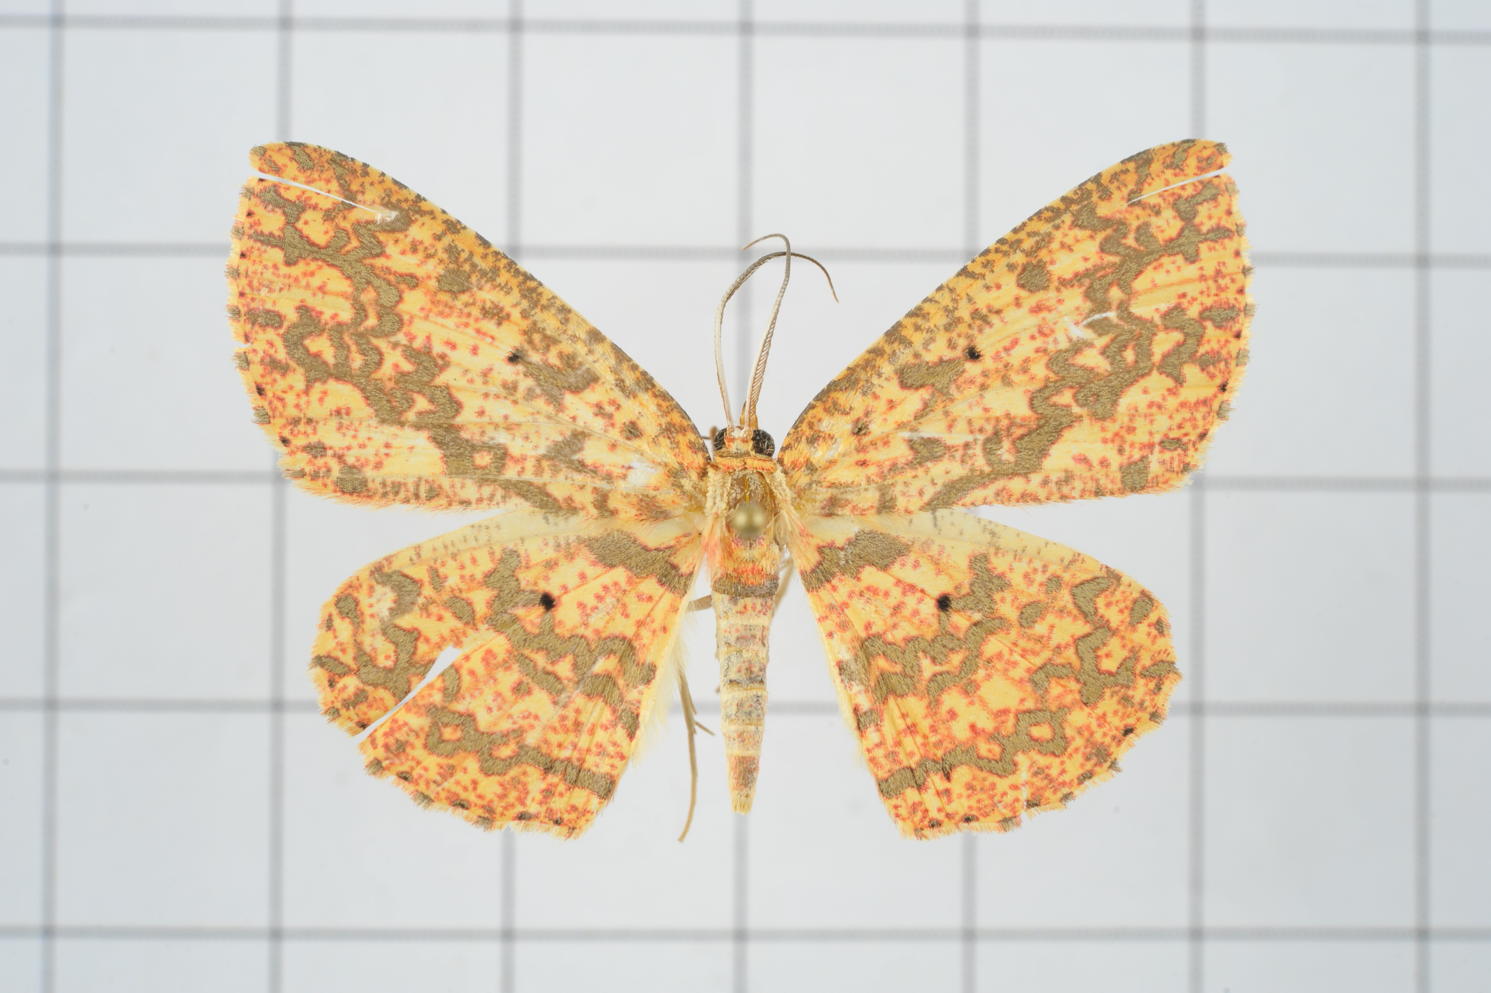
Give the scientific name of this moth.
Borbacha pardaria
